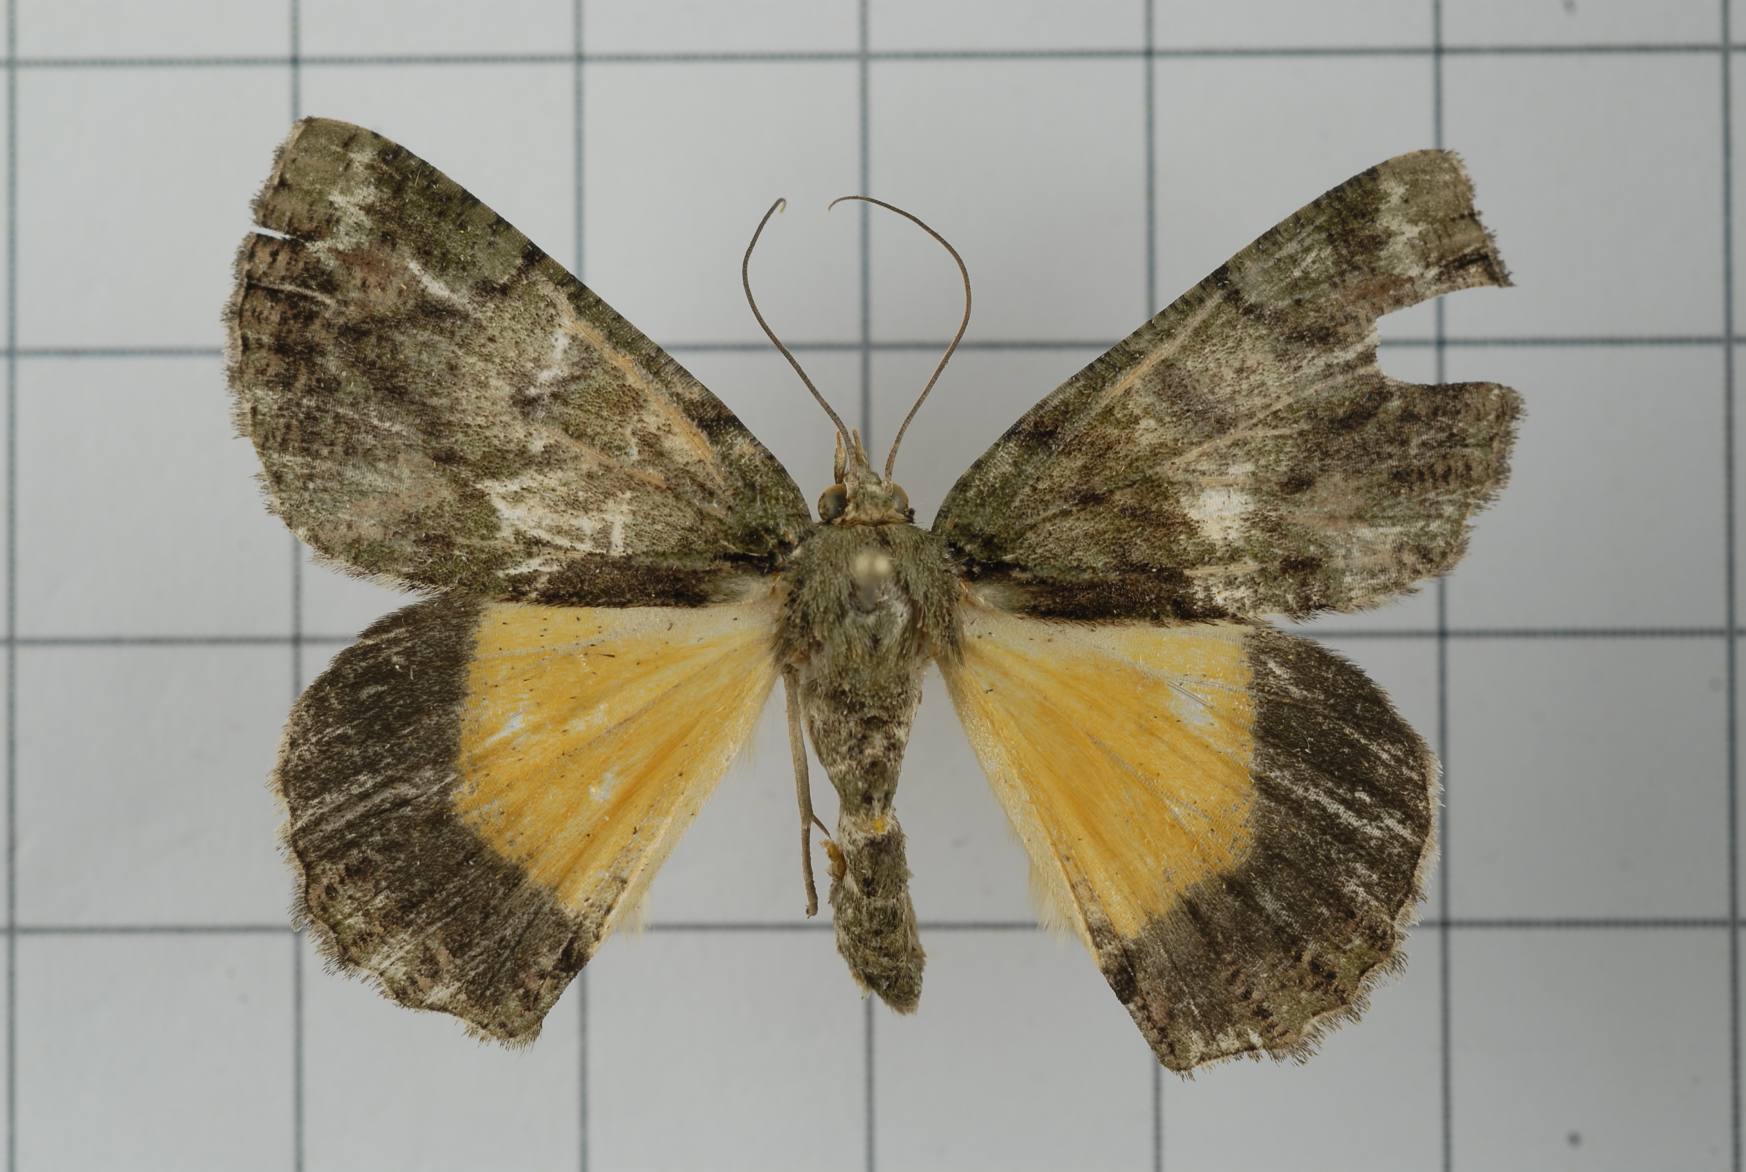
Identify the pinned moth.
Dindica wilemani
